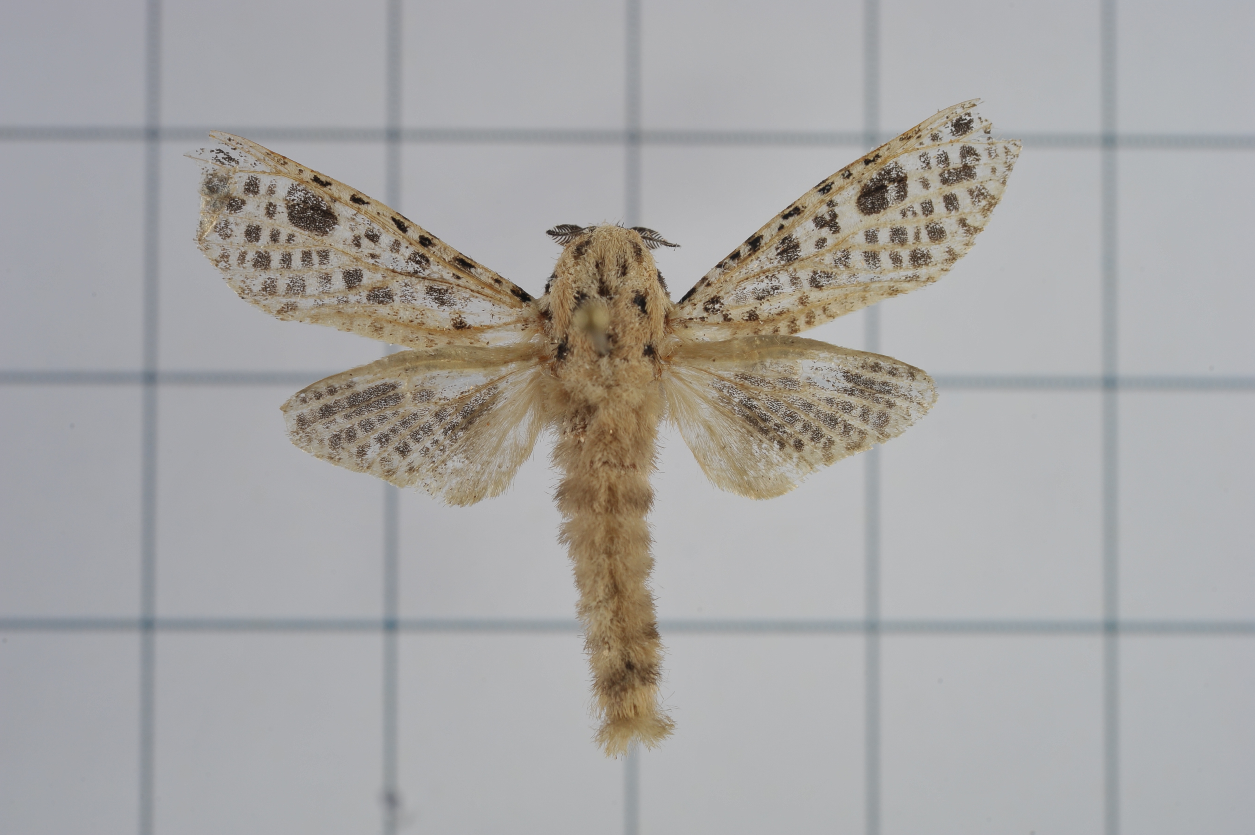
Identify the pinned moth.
Rapdalus pardicolor
